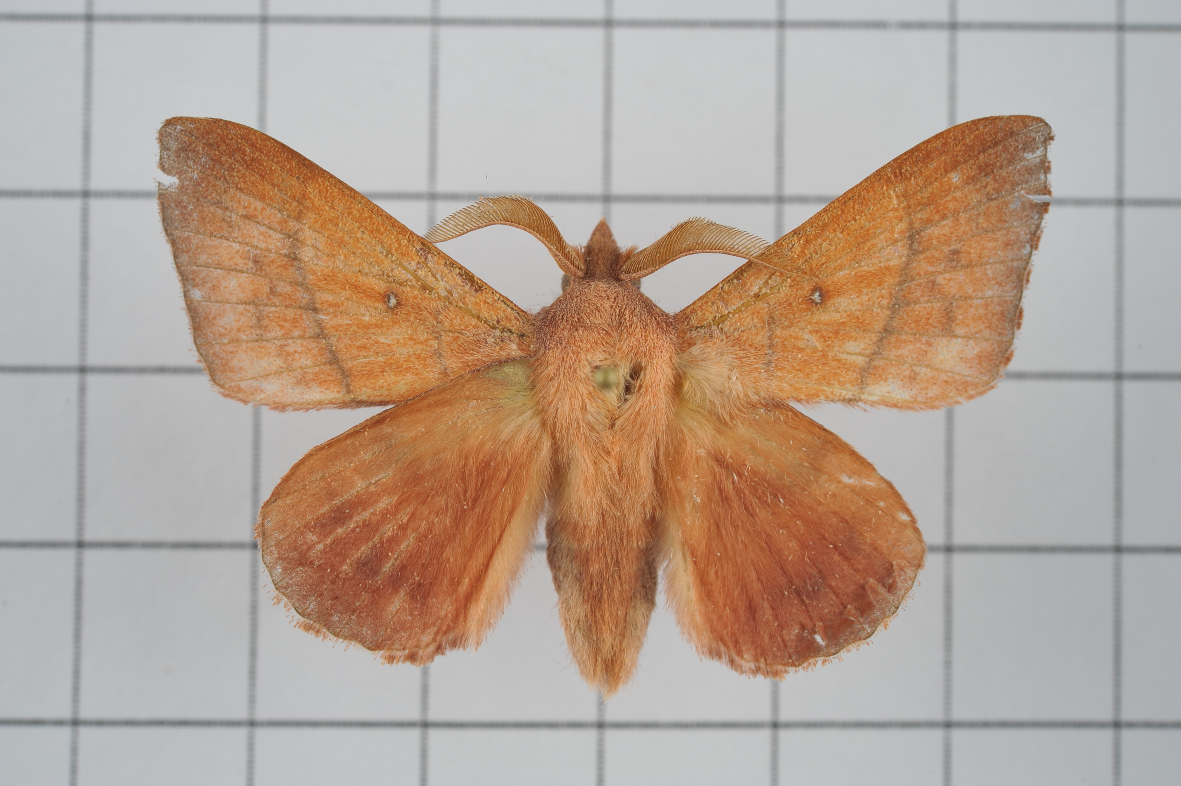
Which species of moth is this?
Odonestis bheroba formosae
